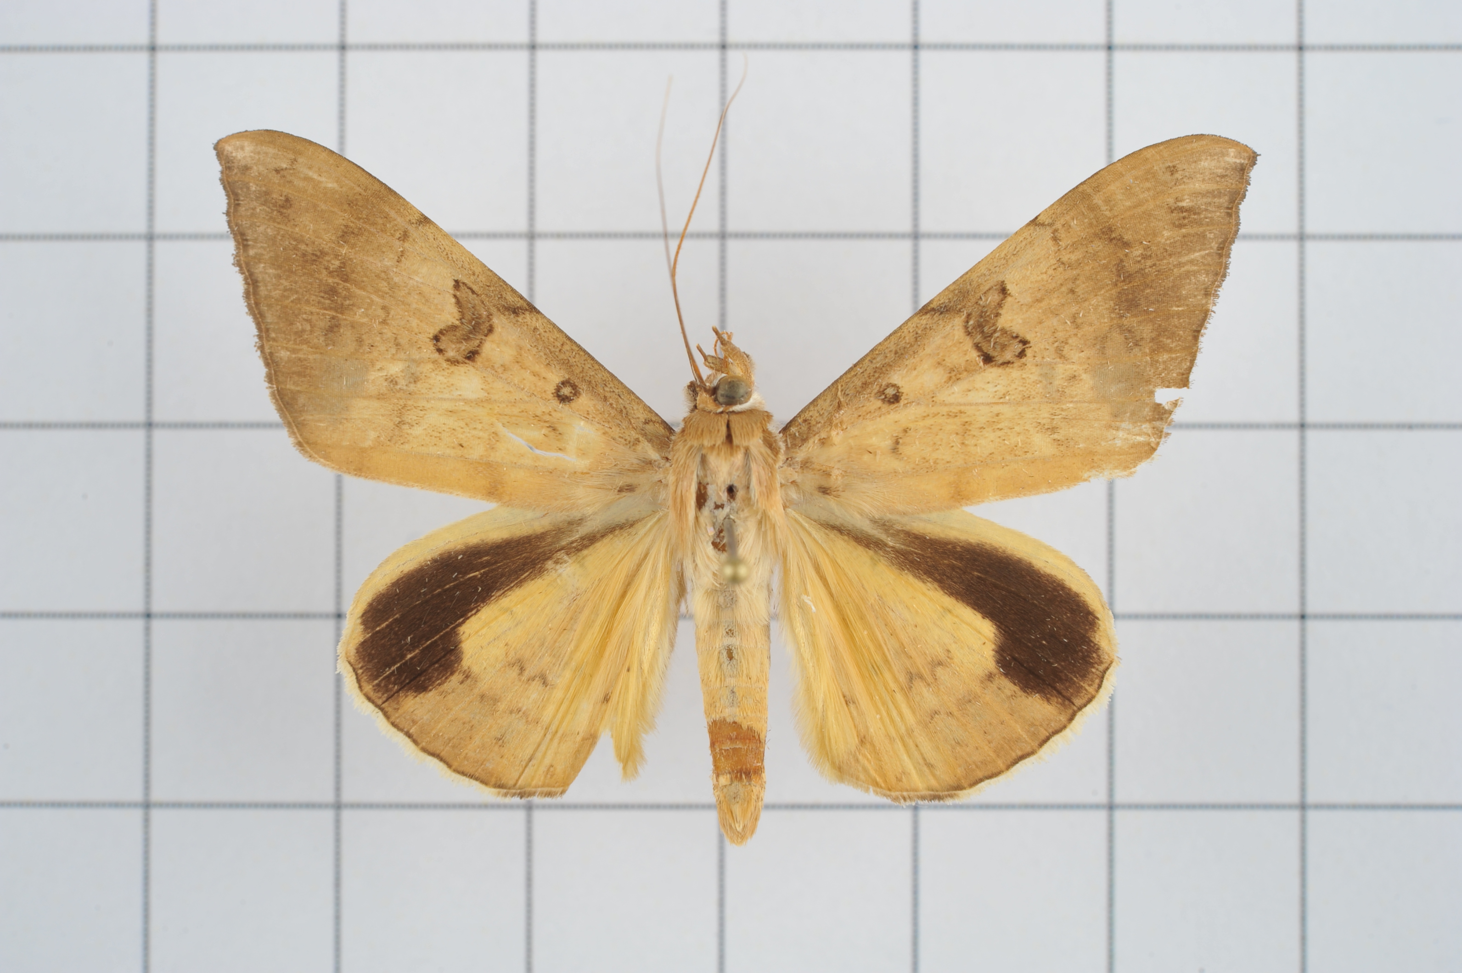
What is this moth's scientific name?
Oxyodes scrobiculata
